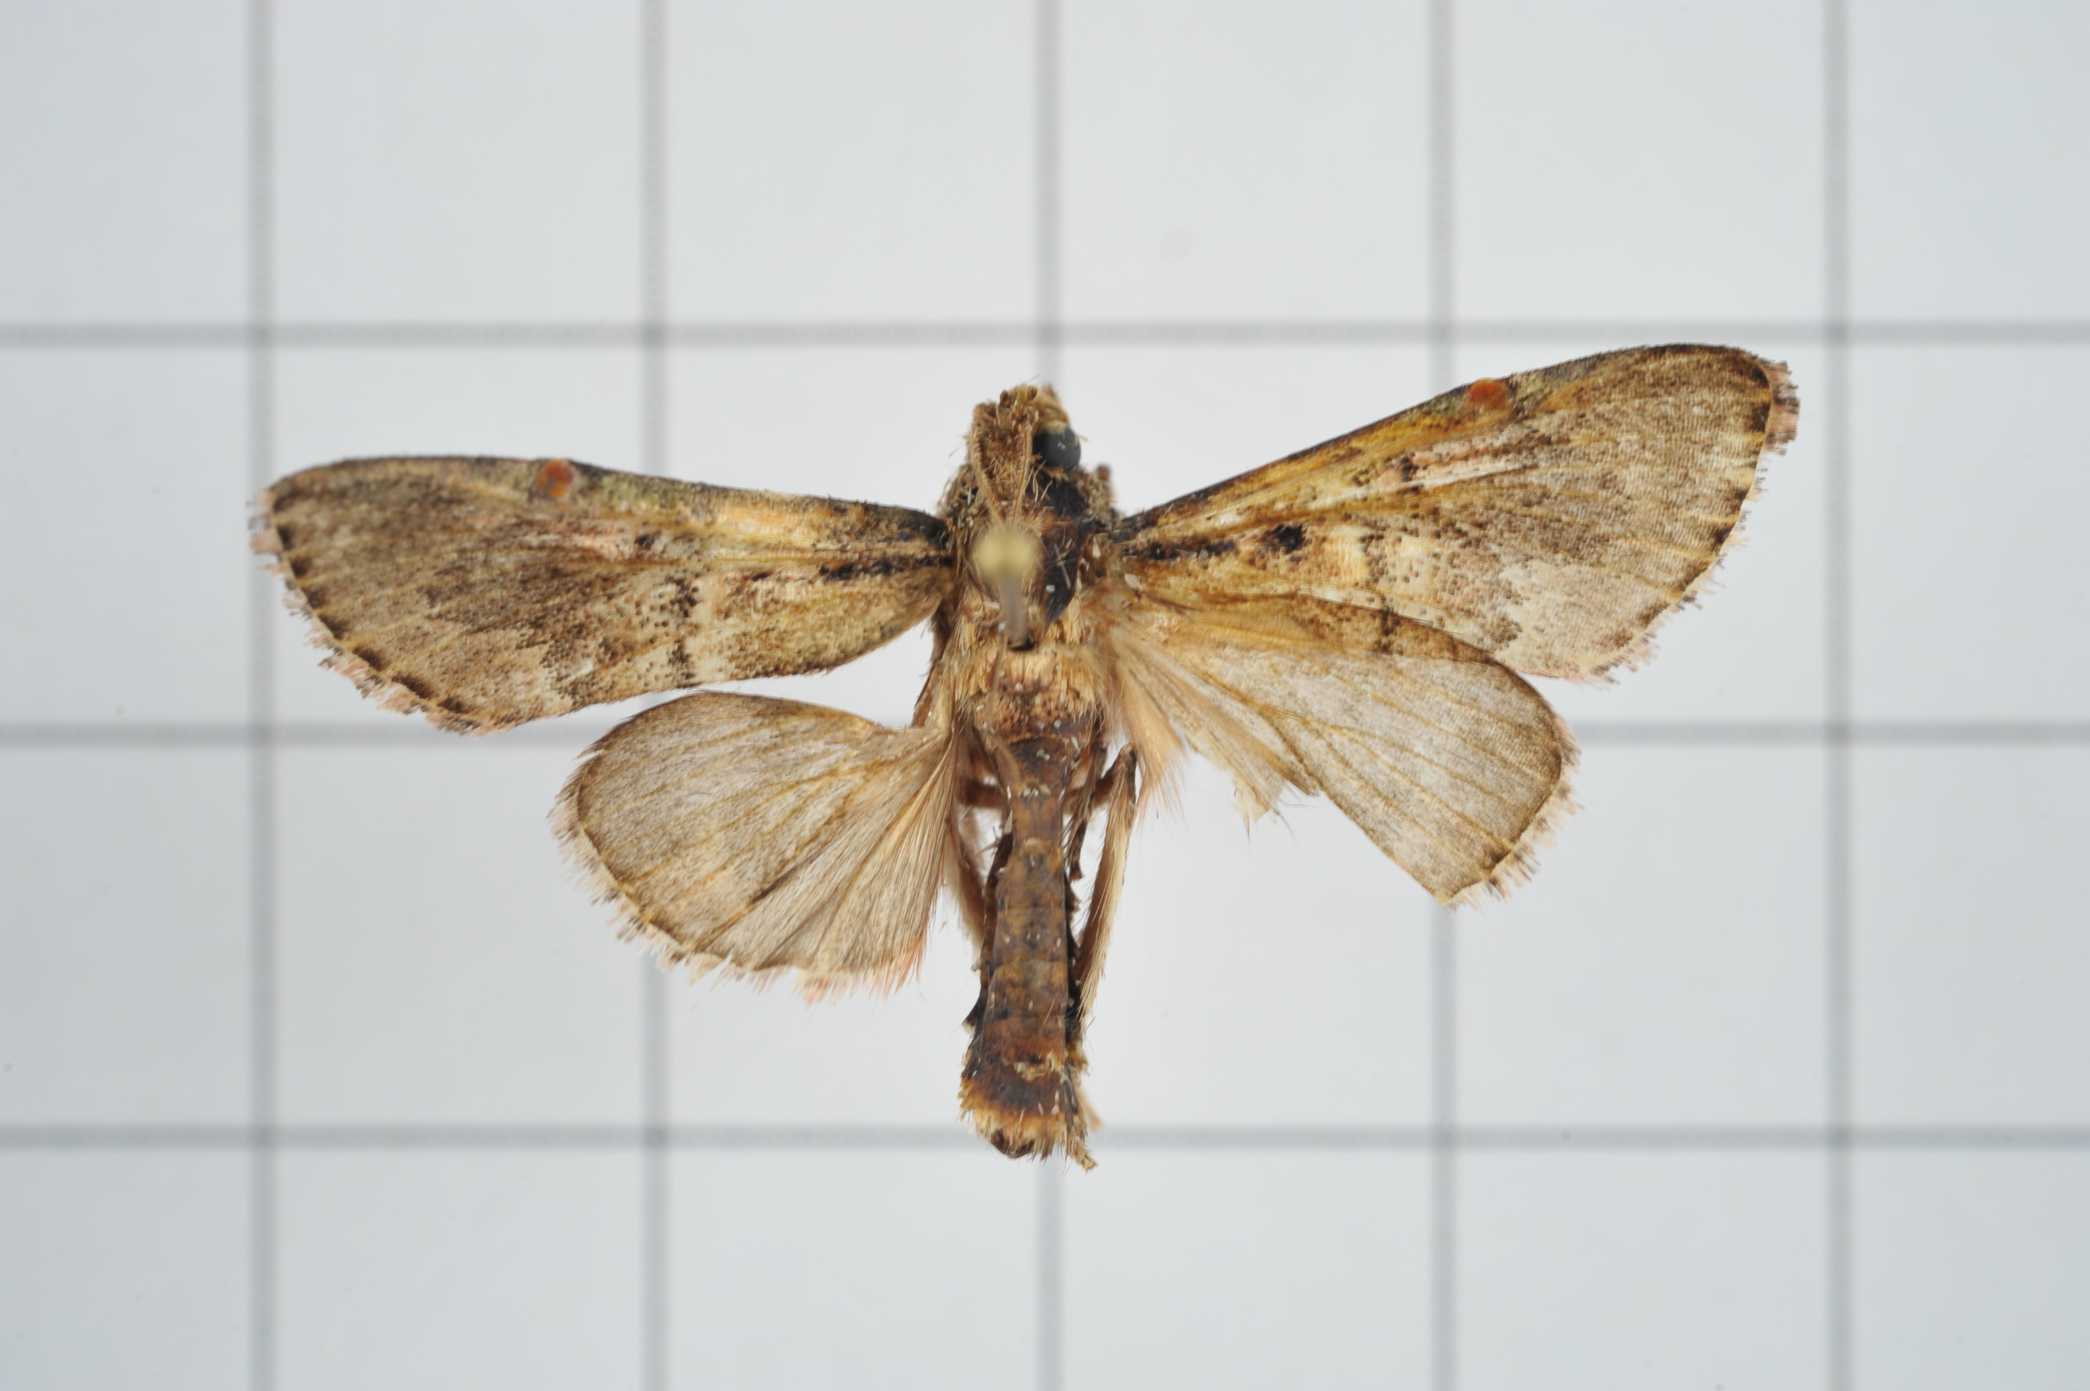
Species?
Locastra muscosalis
